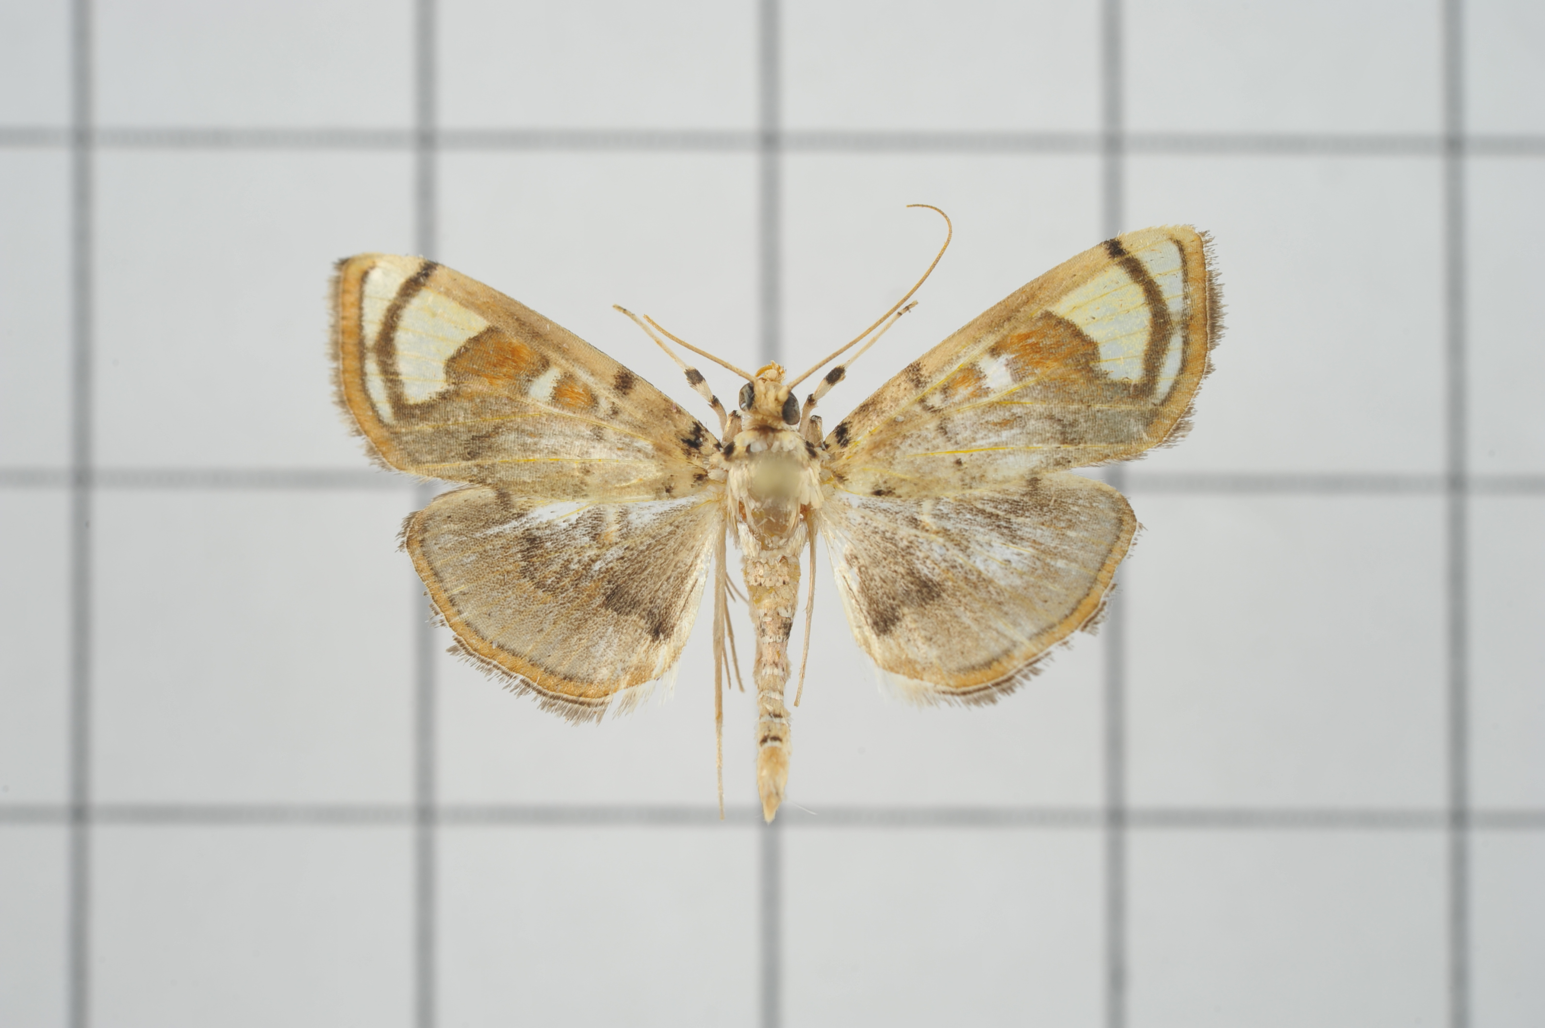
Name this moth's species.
Pycnarmon pantherata
